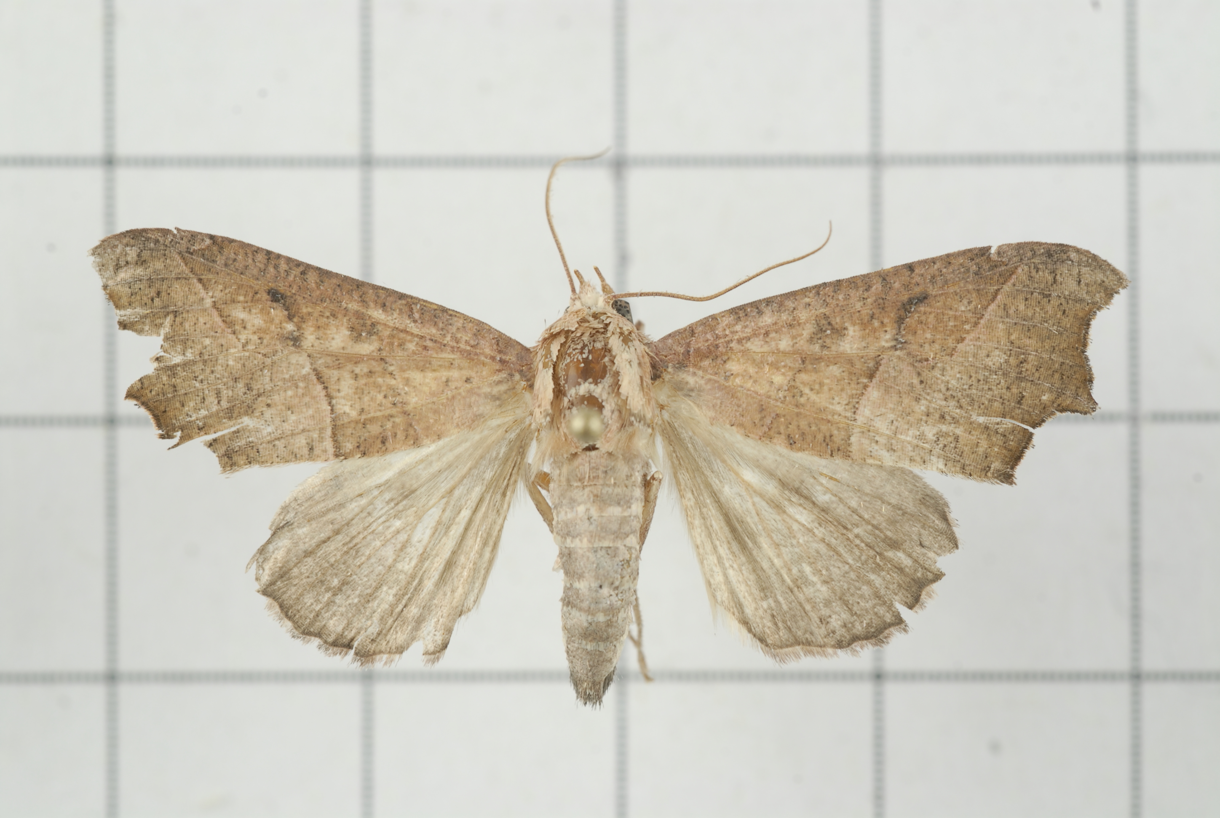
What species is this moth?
Gonitis mesogona
